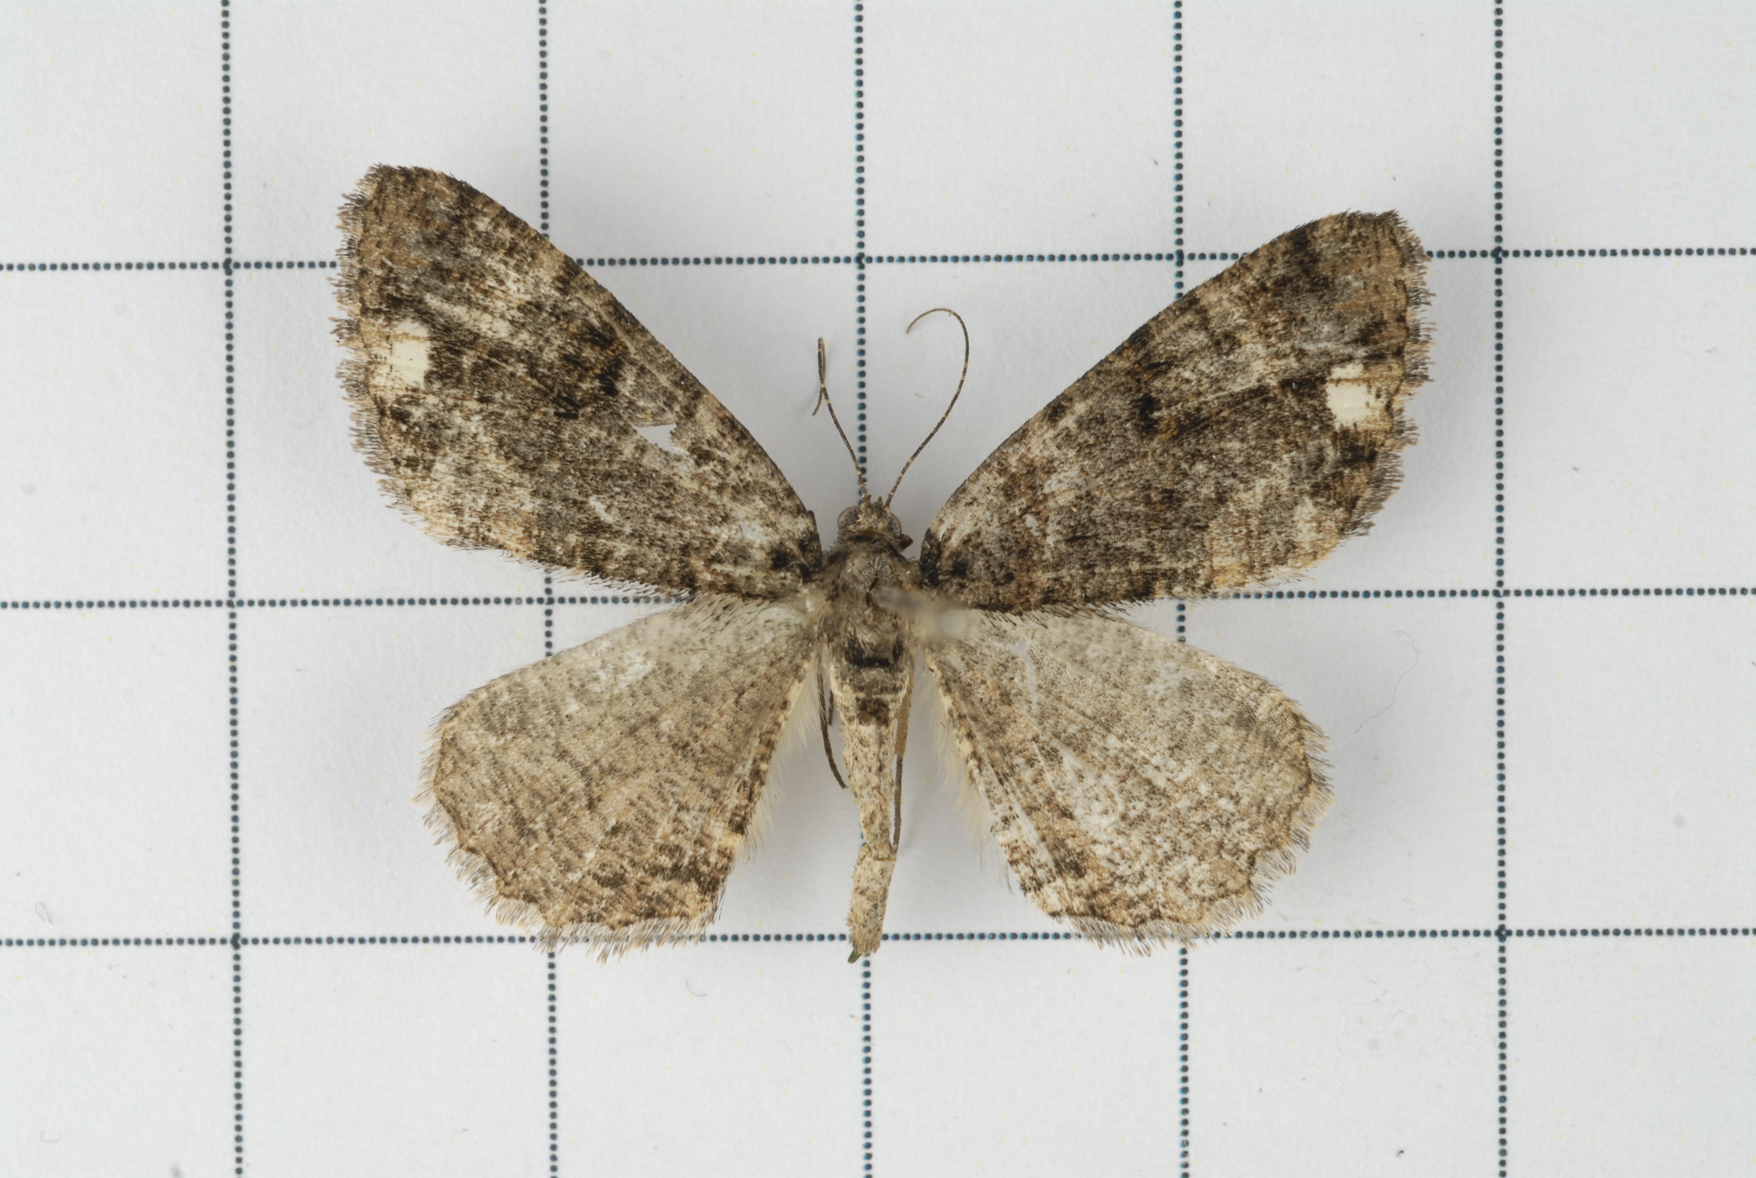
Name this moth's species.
Parectropis subflava
